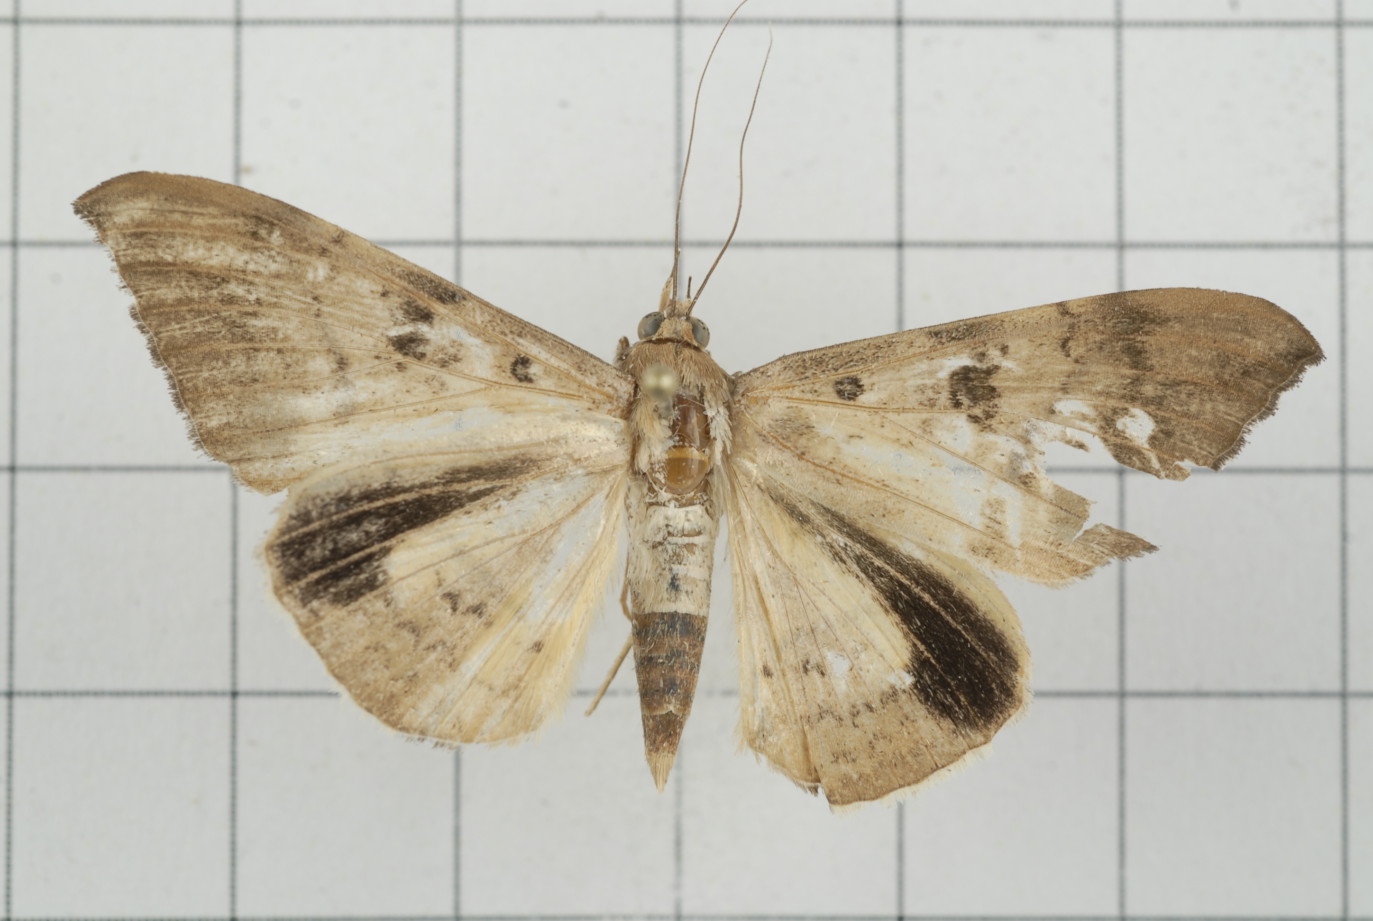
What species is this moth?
Oxyodes scrobiculata
